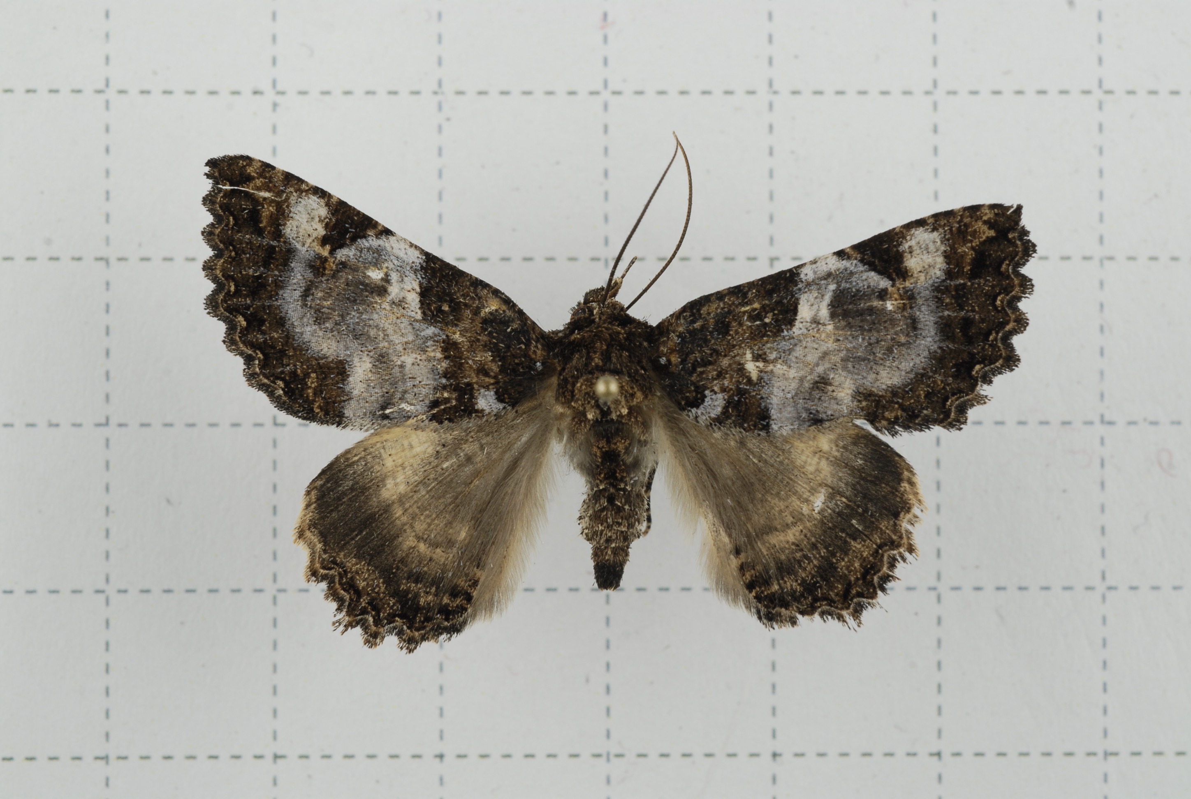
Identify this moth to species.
Daddala lucilla
